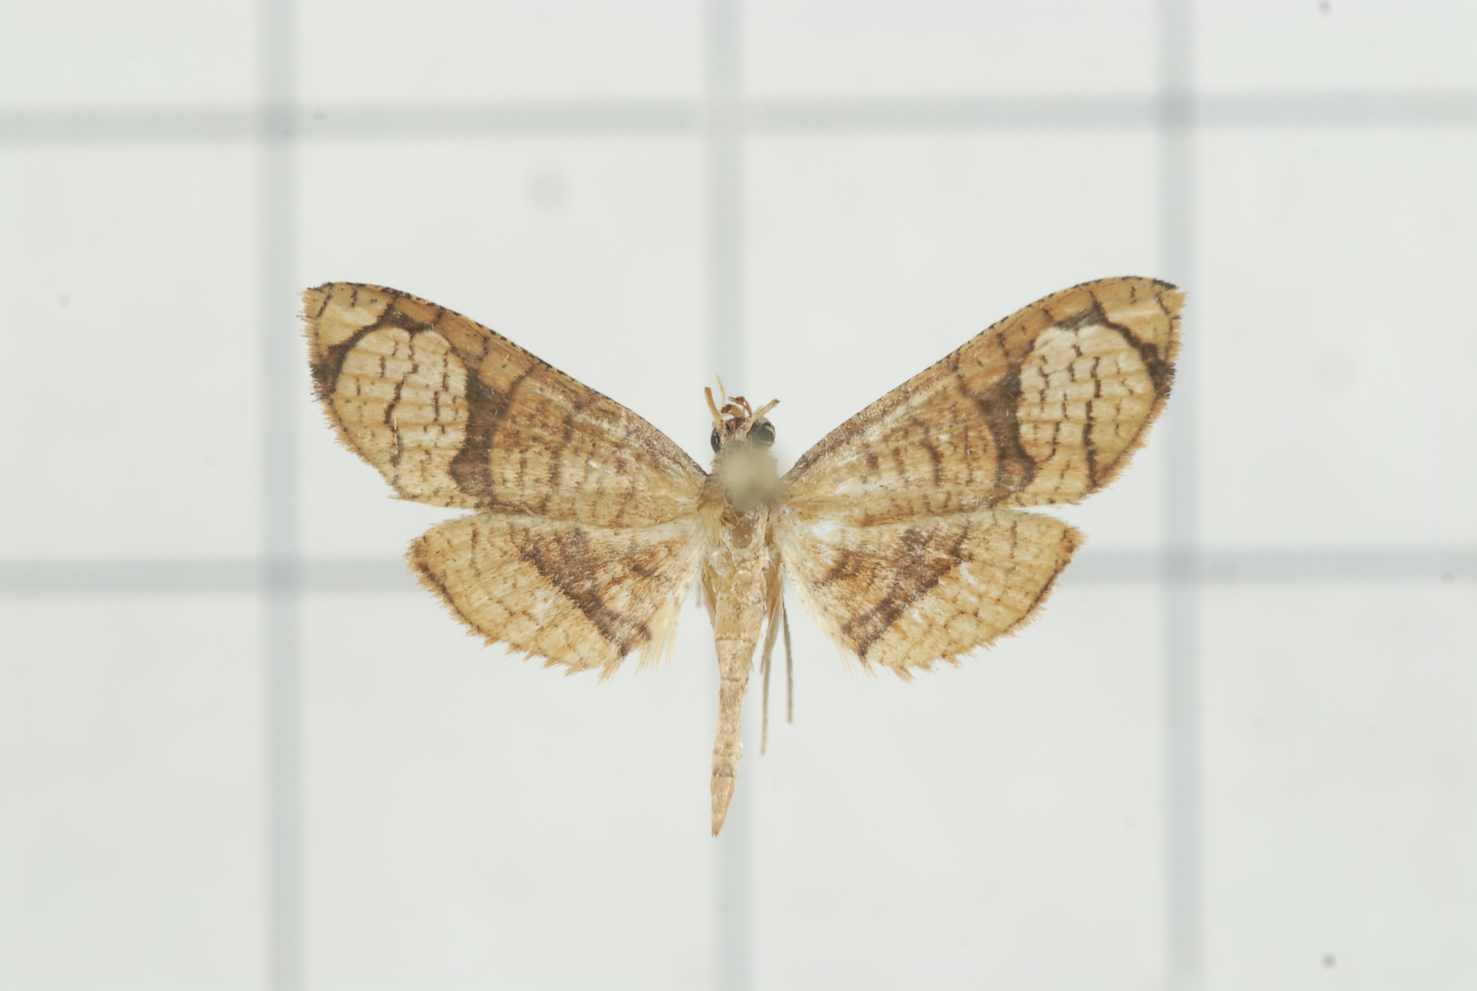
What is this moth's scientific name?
Rhodoneura vittula
